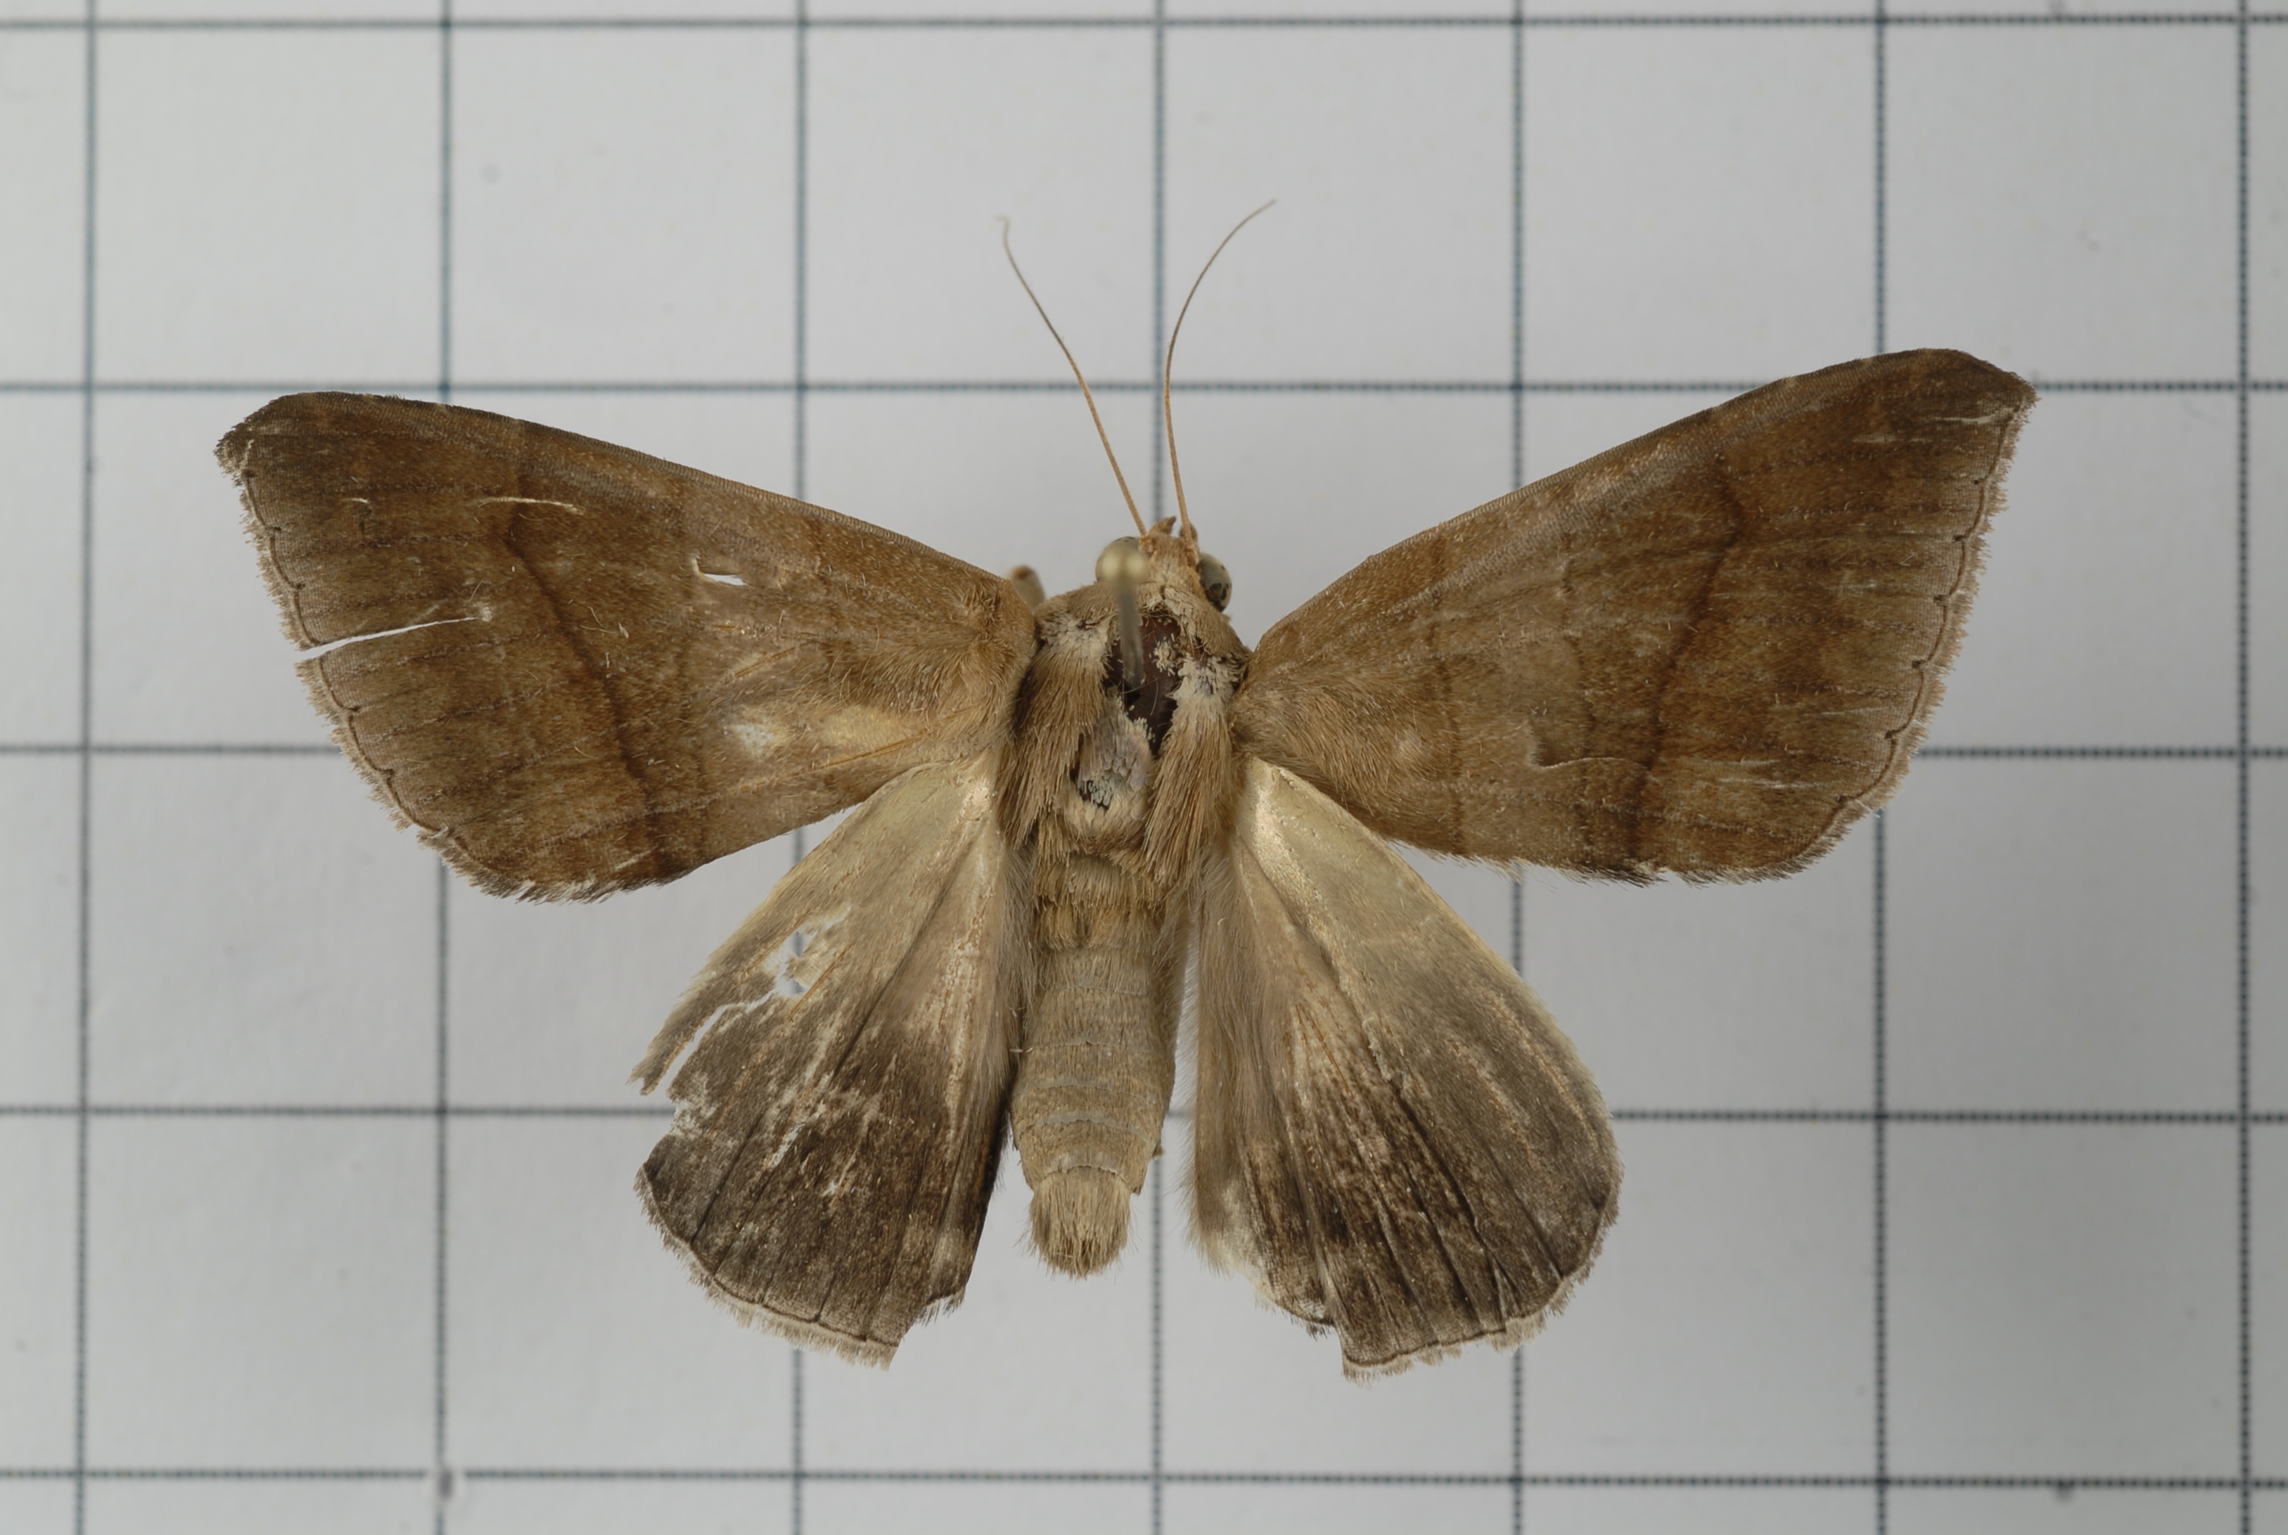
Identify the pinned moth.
Bastilla absentimacula
